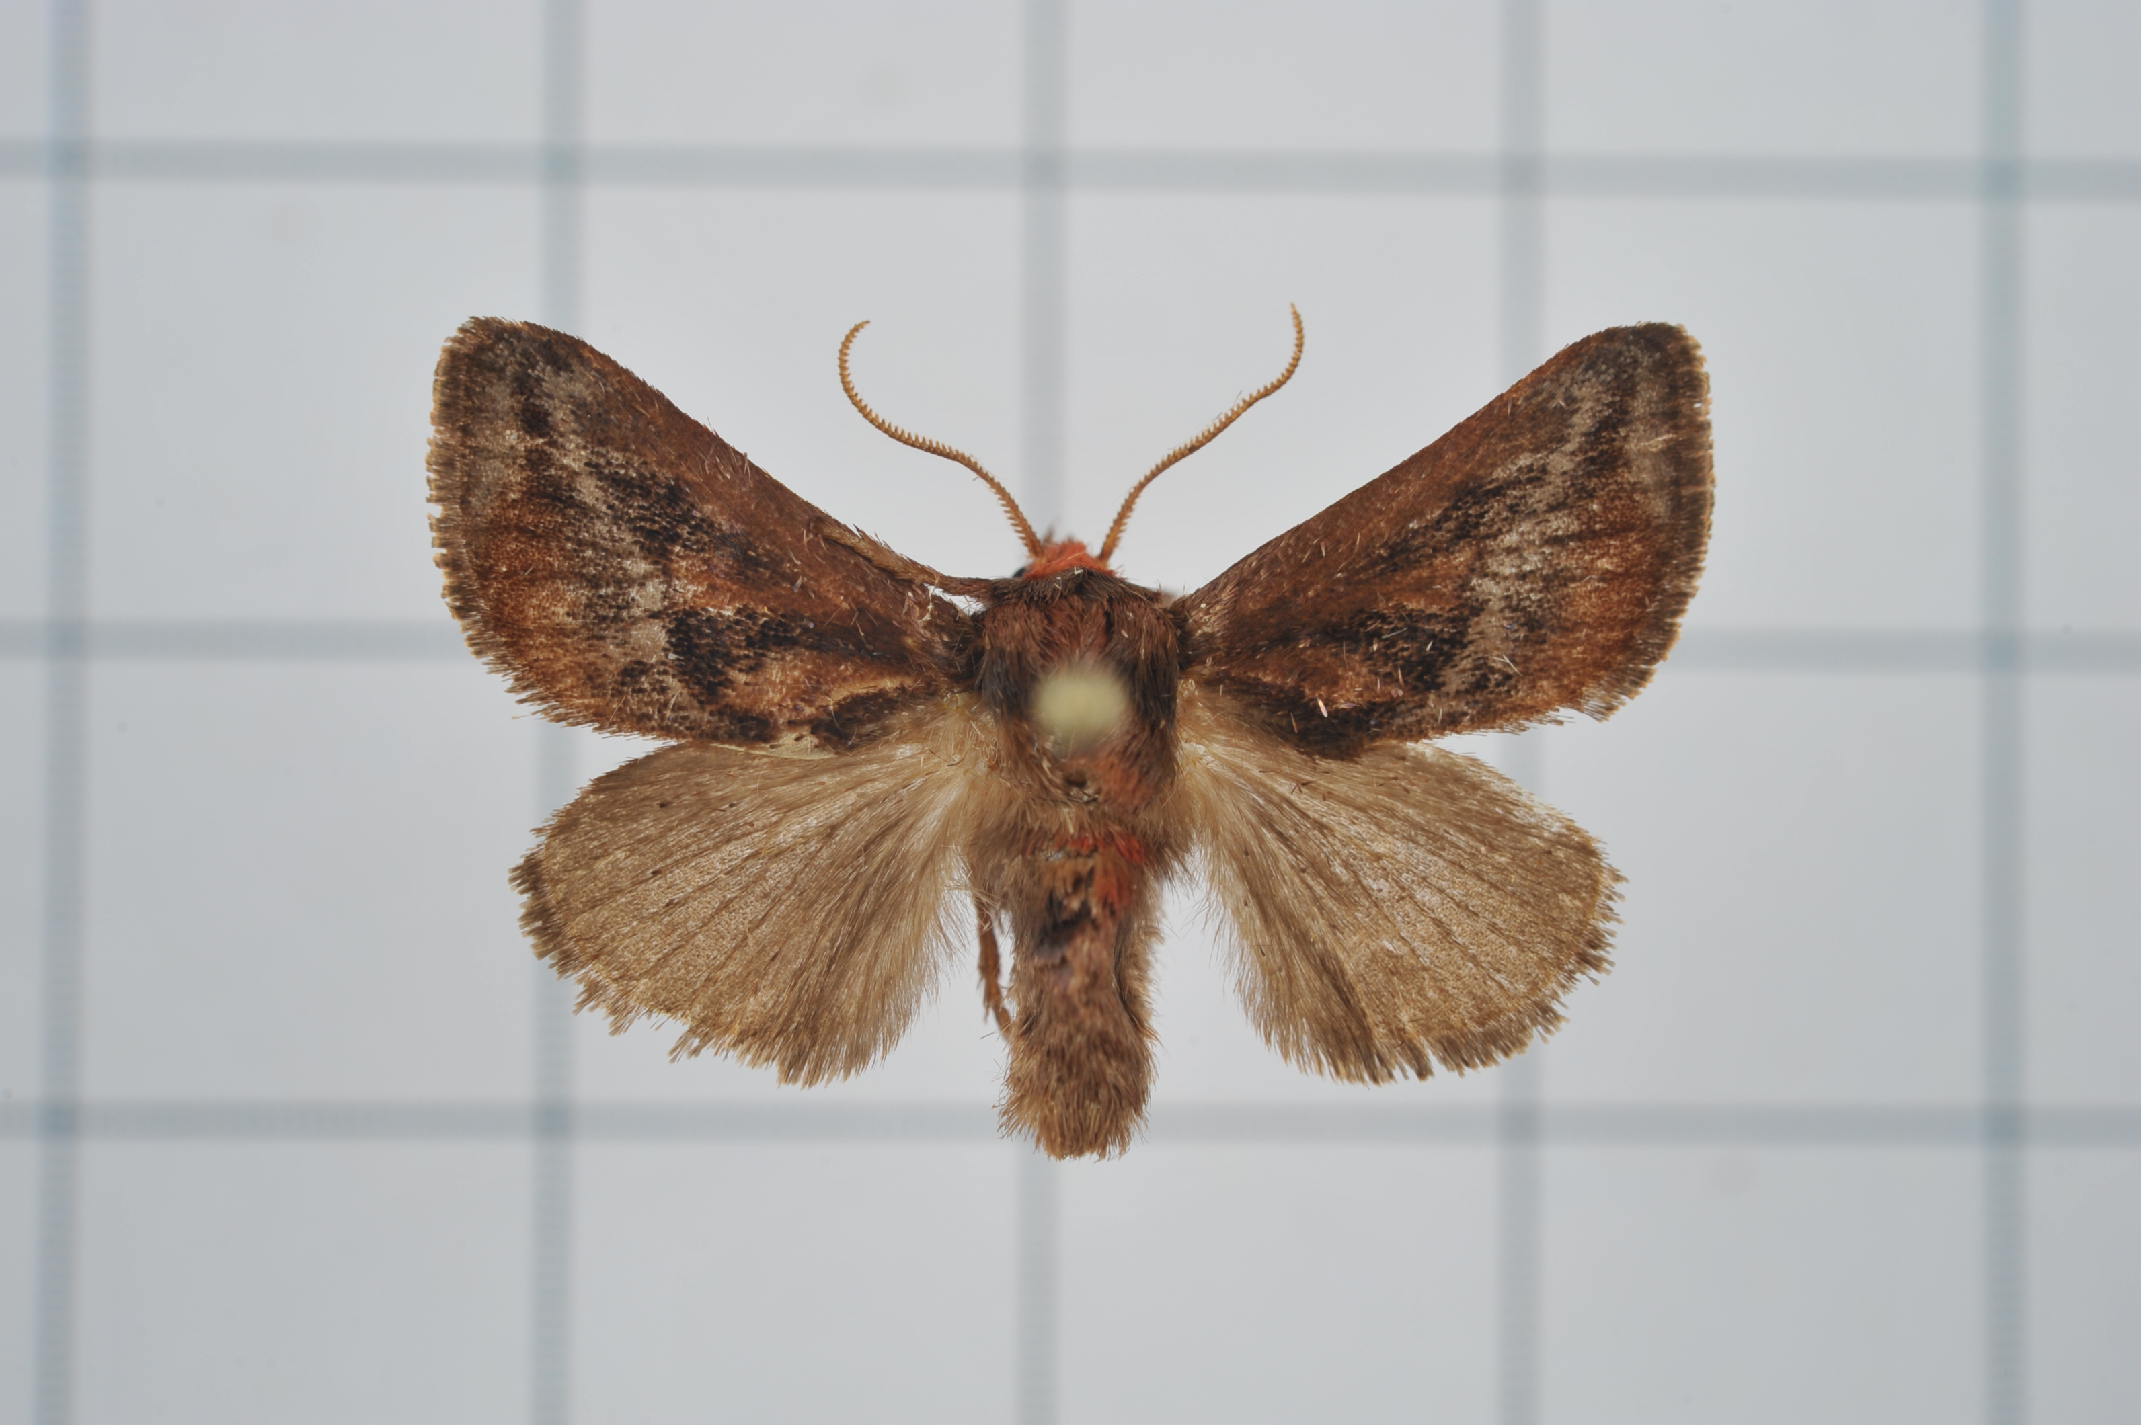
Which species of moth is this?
Vanlangia castanea
